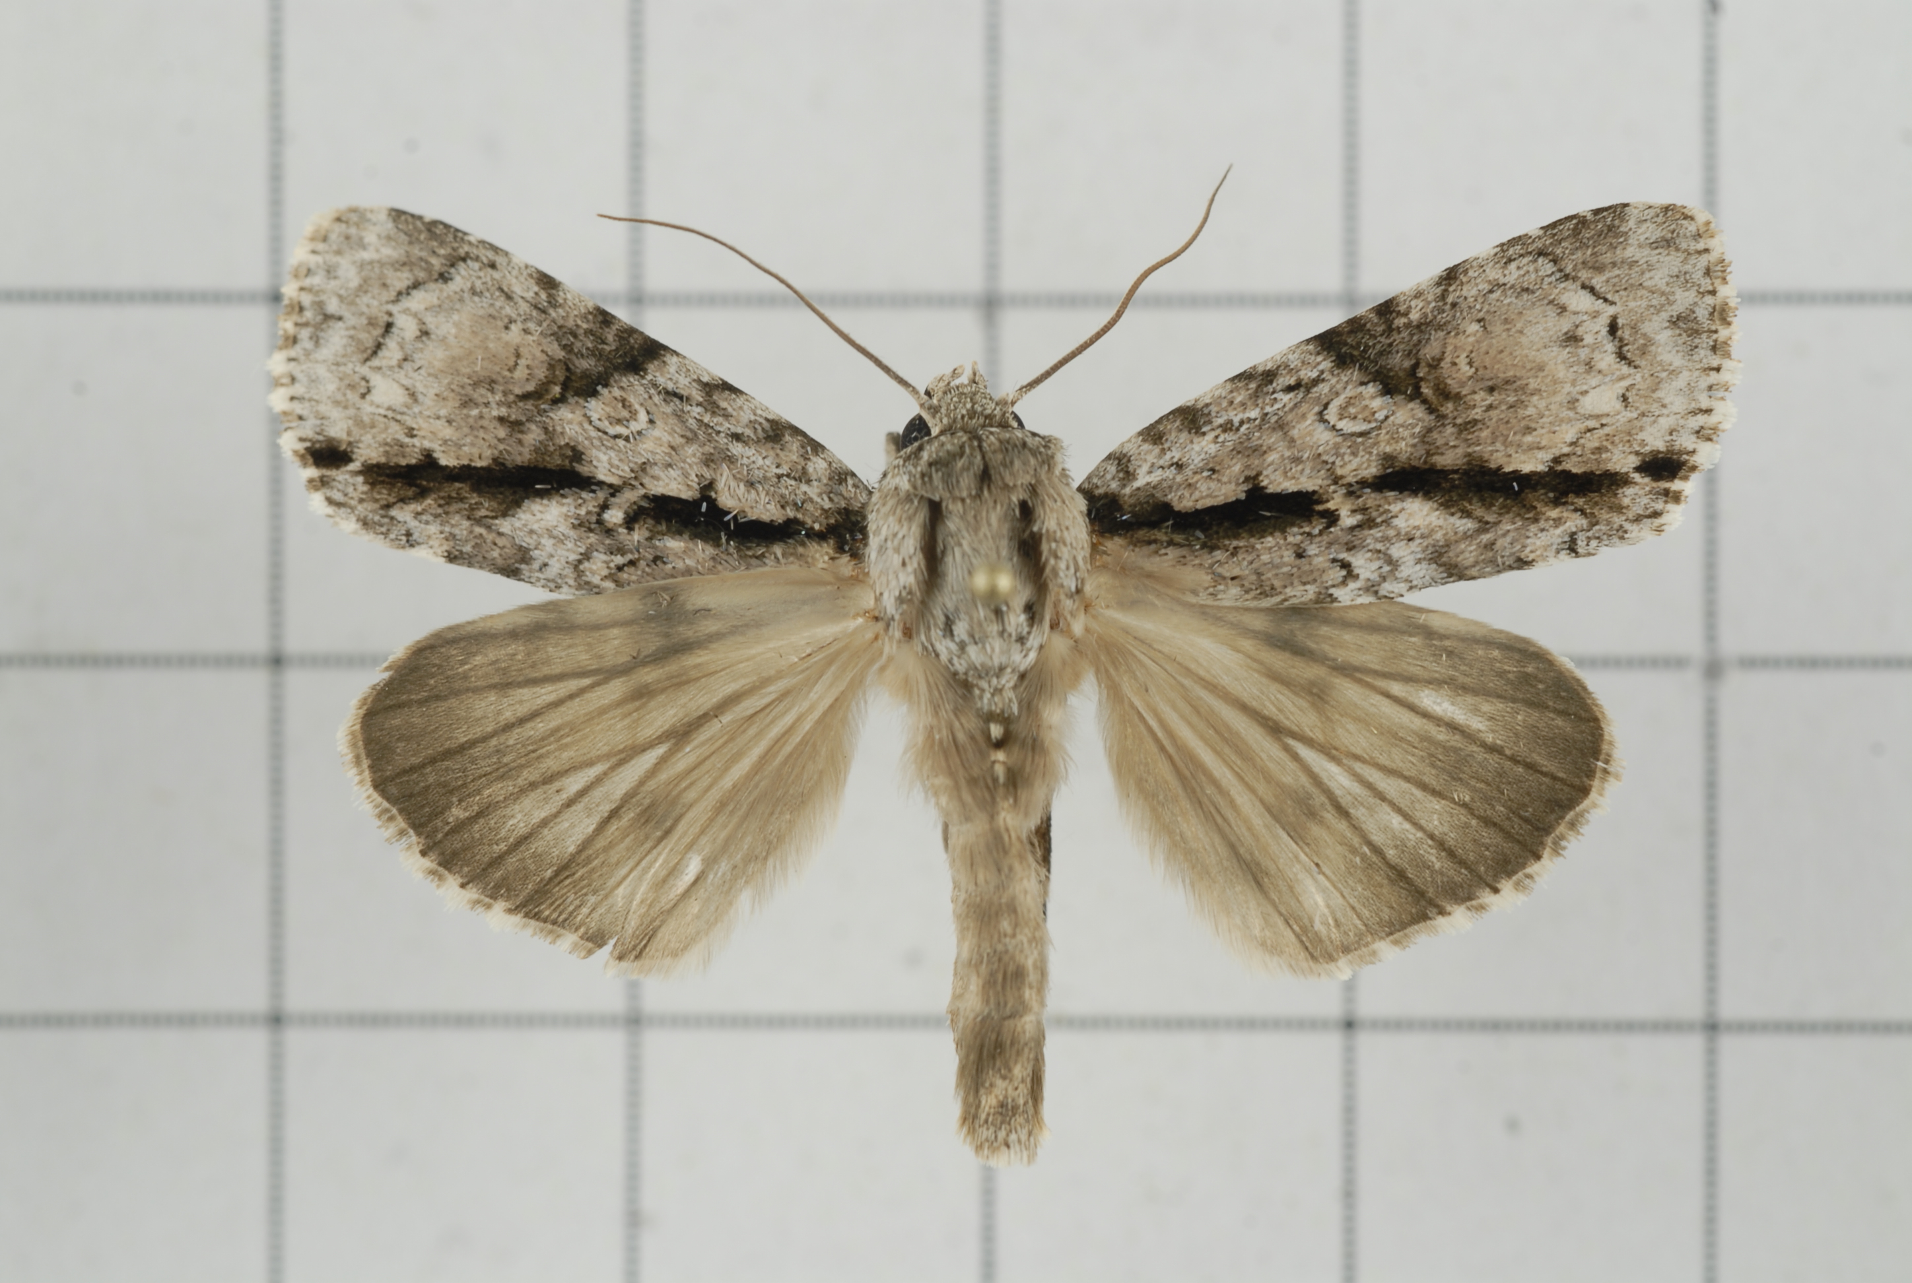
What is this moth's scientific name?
Fascionycta fasciata
